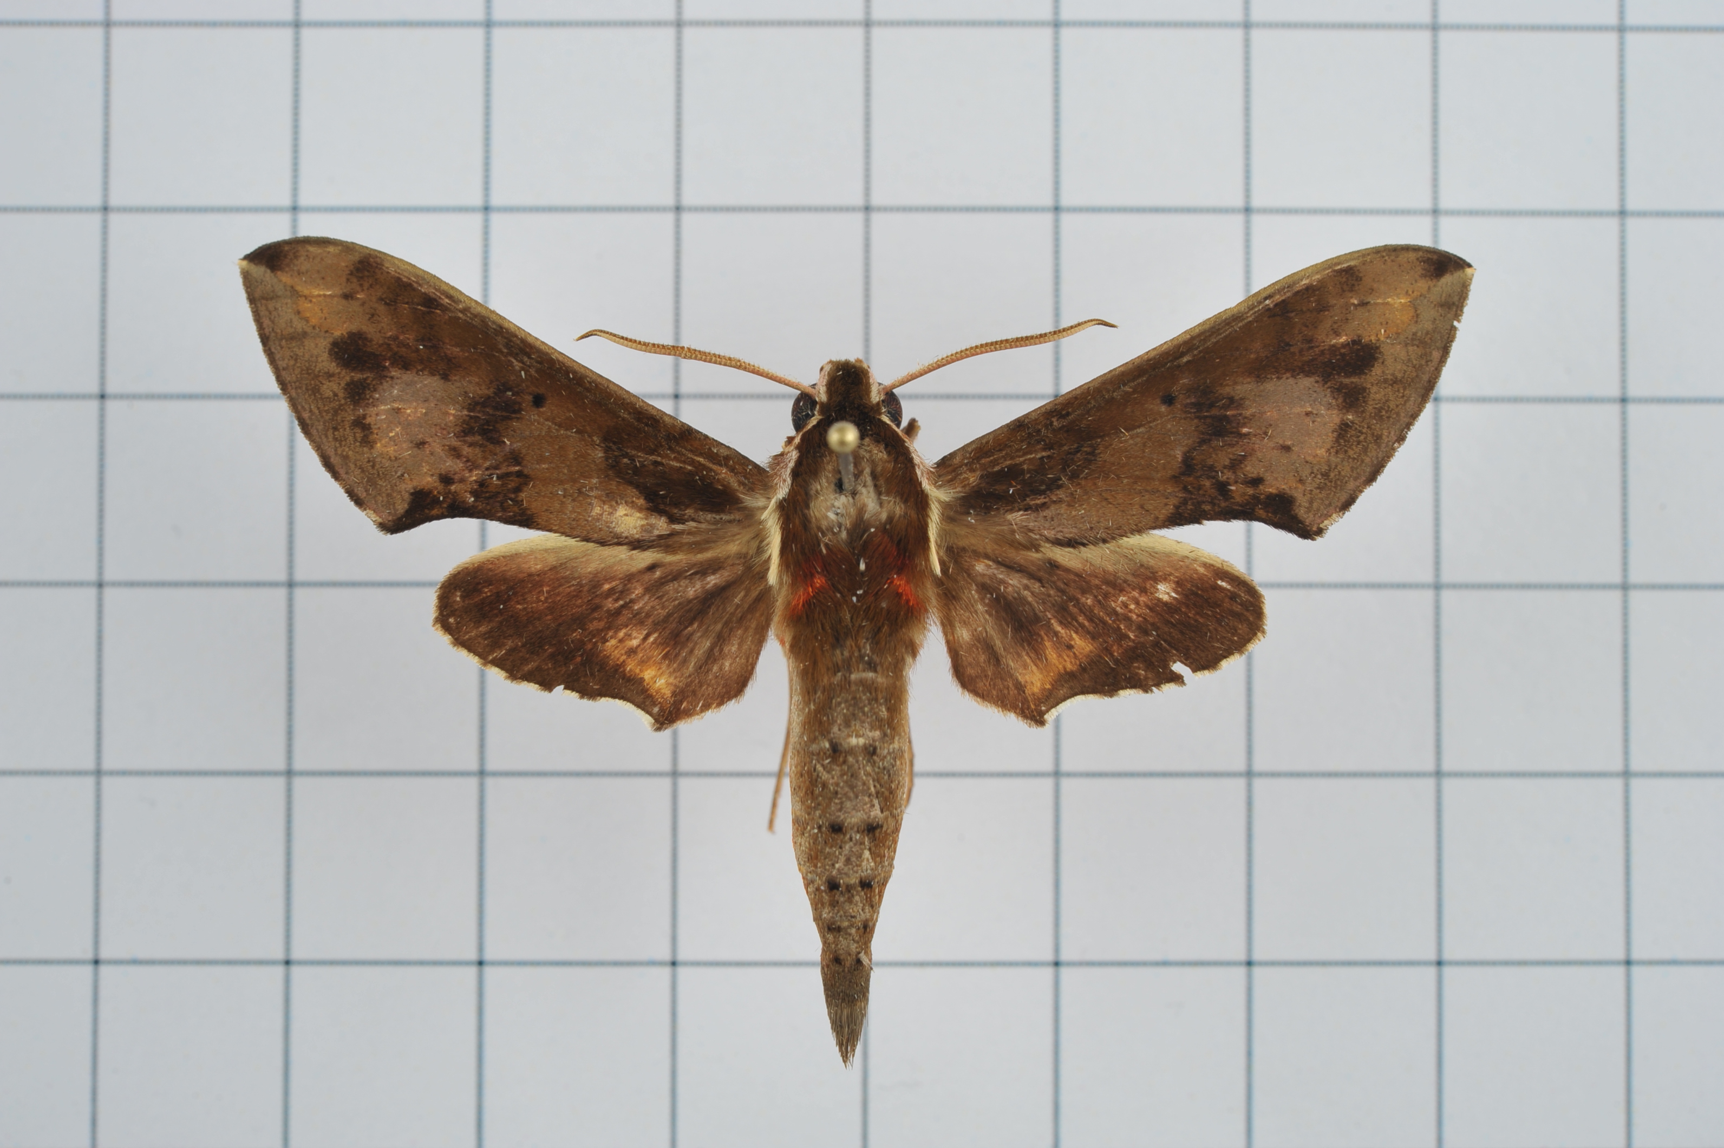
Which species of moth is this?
Rhagastis binoculata
